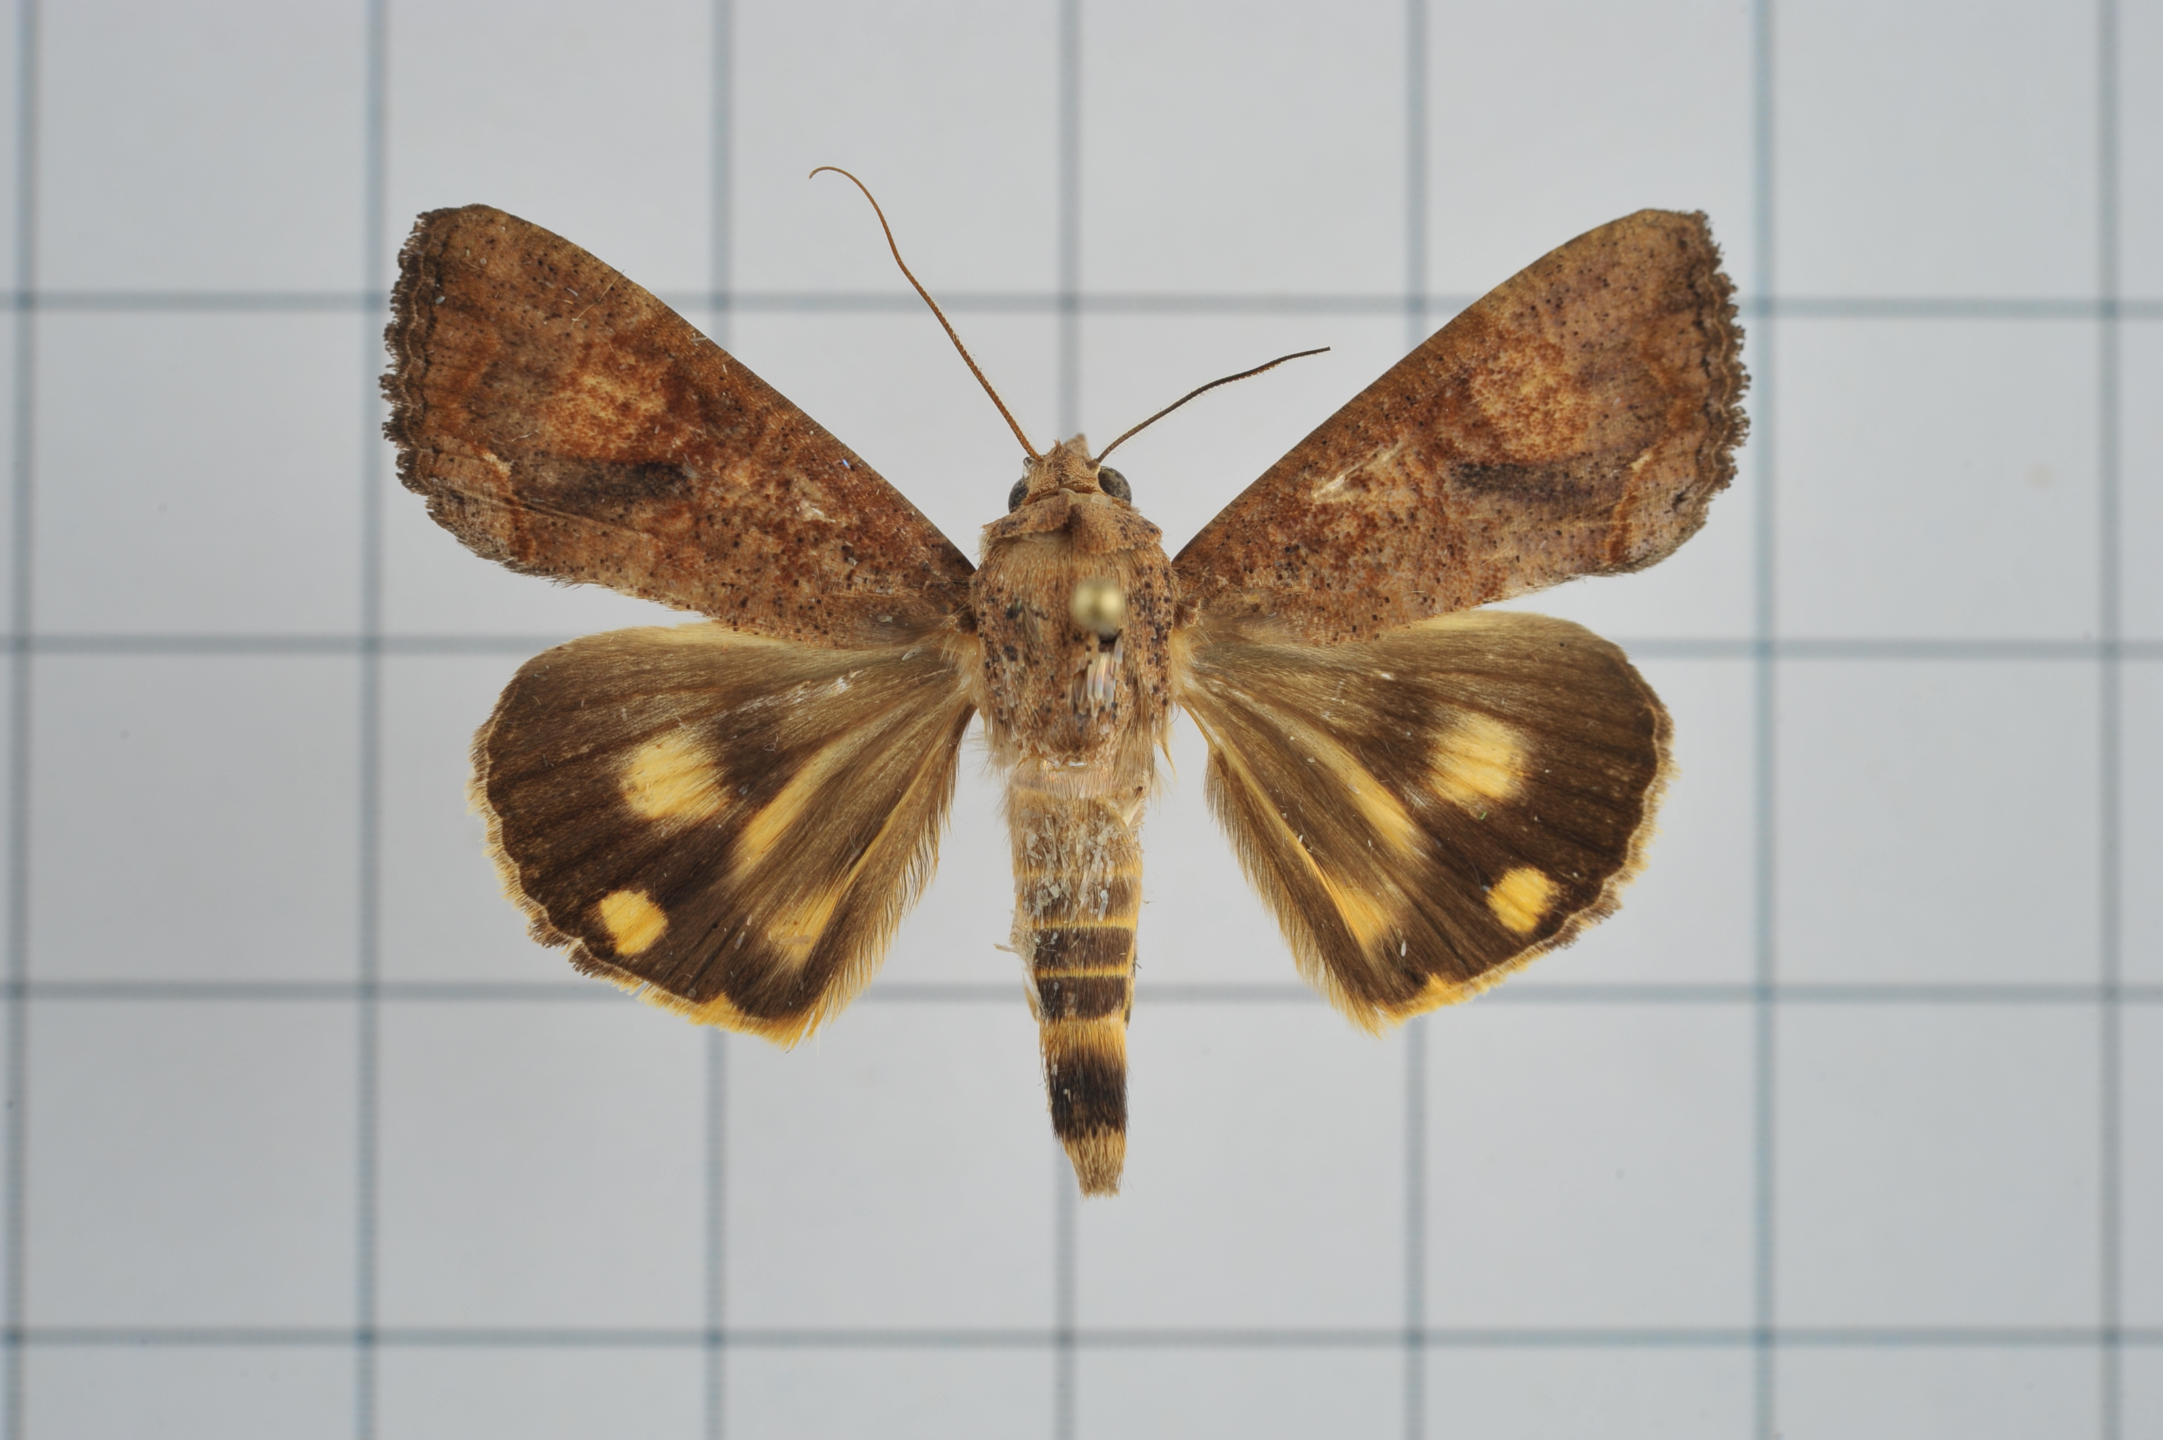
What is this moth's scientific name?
Hypocala subsatura
